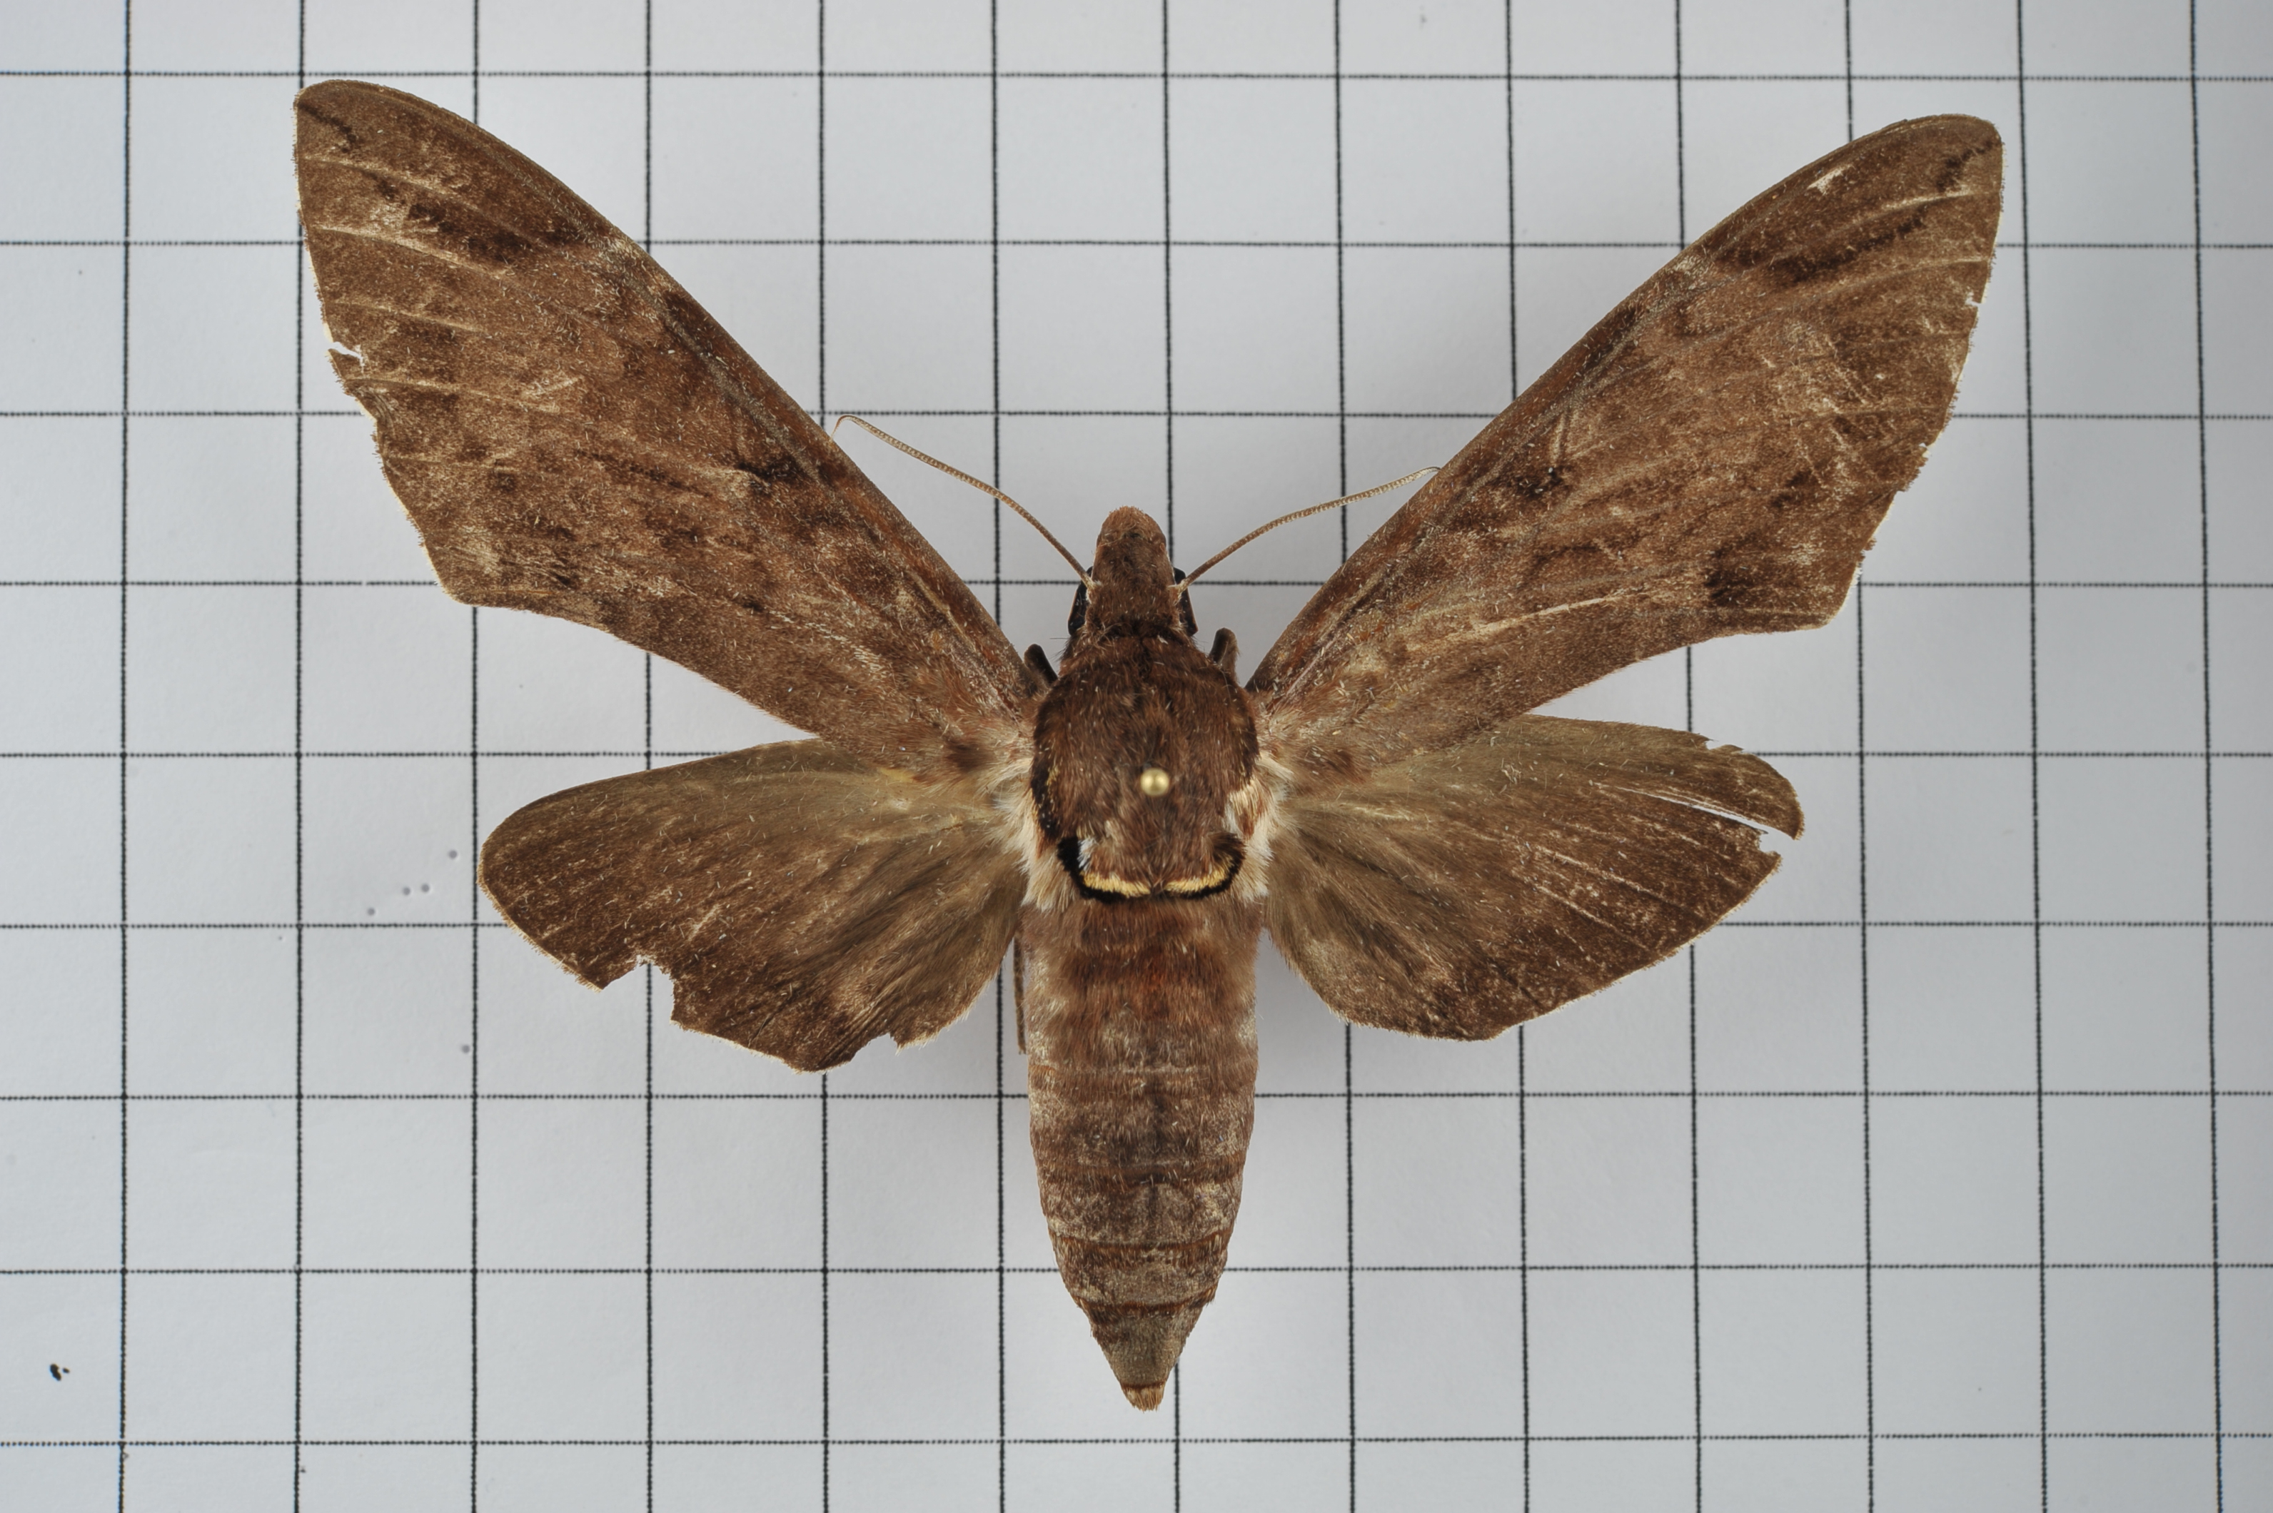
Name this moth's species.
Psilogramma increta
